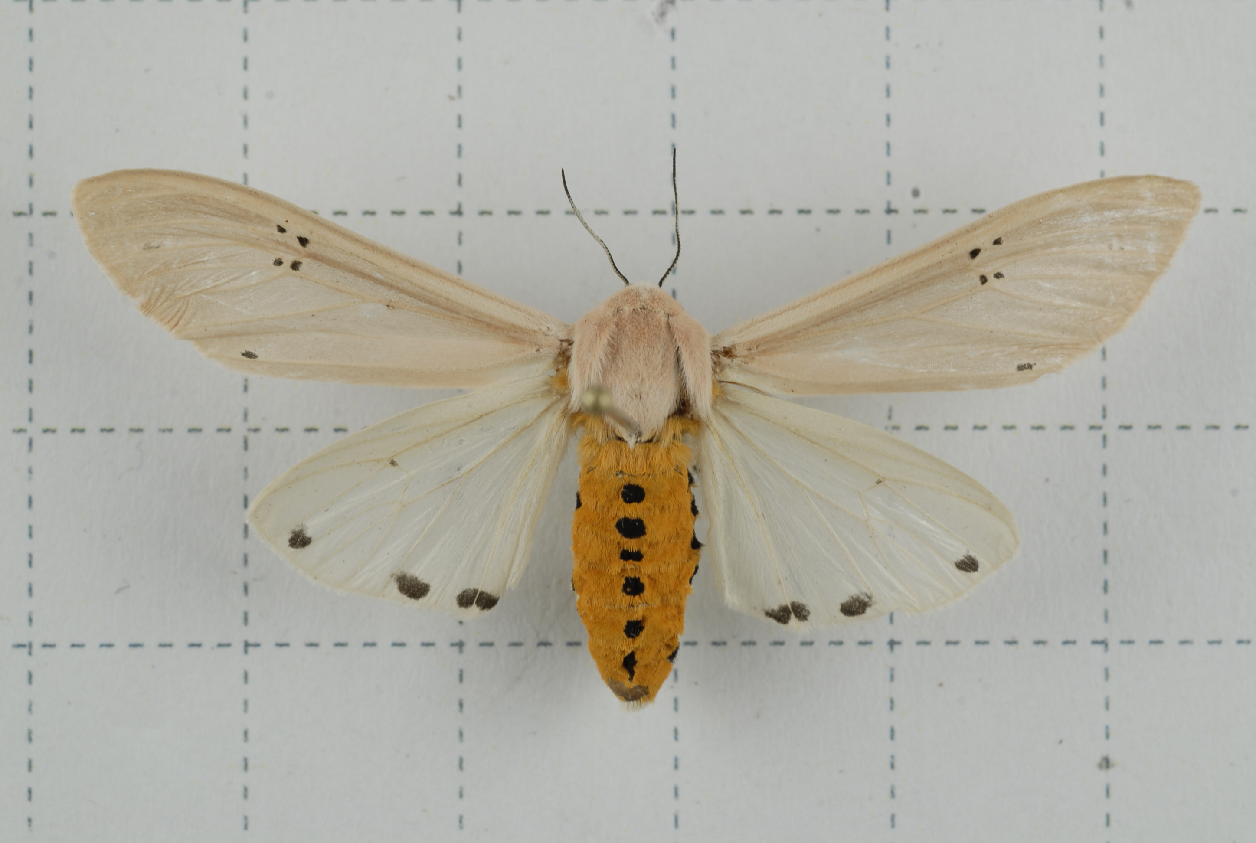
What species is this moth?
Creatonotos transiens koni
